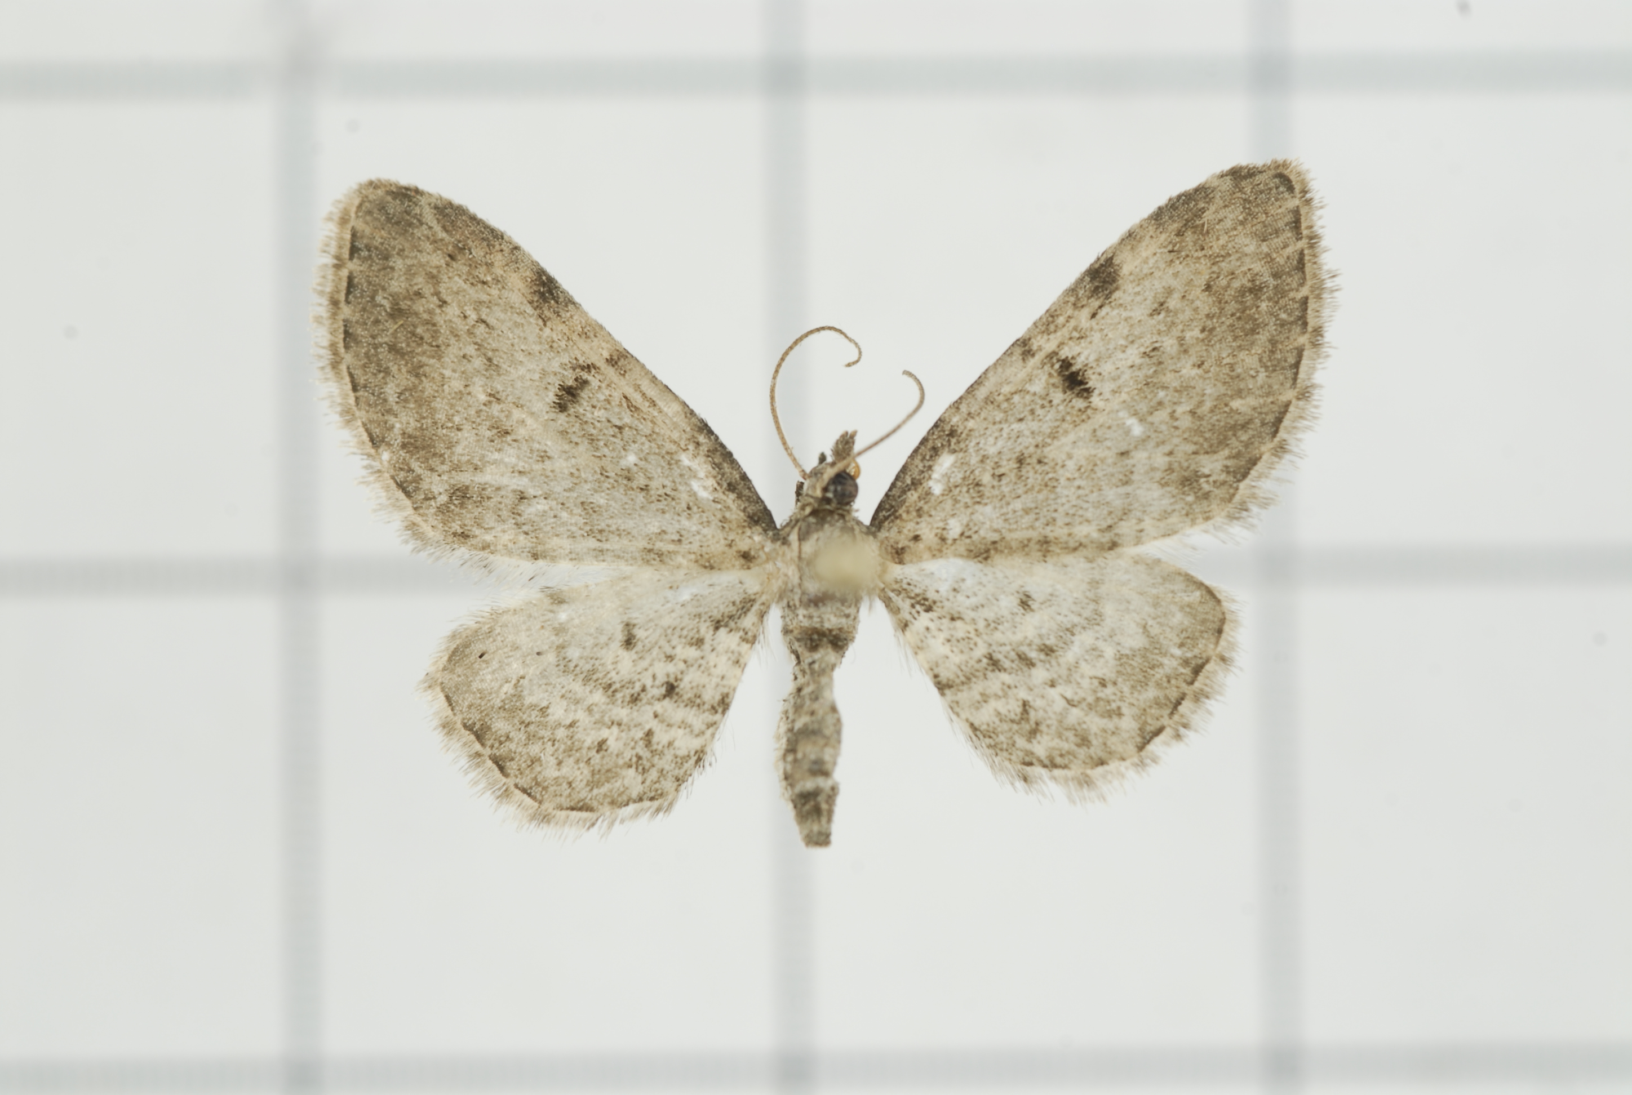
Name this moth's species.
Eupithecia masculina
